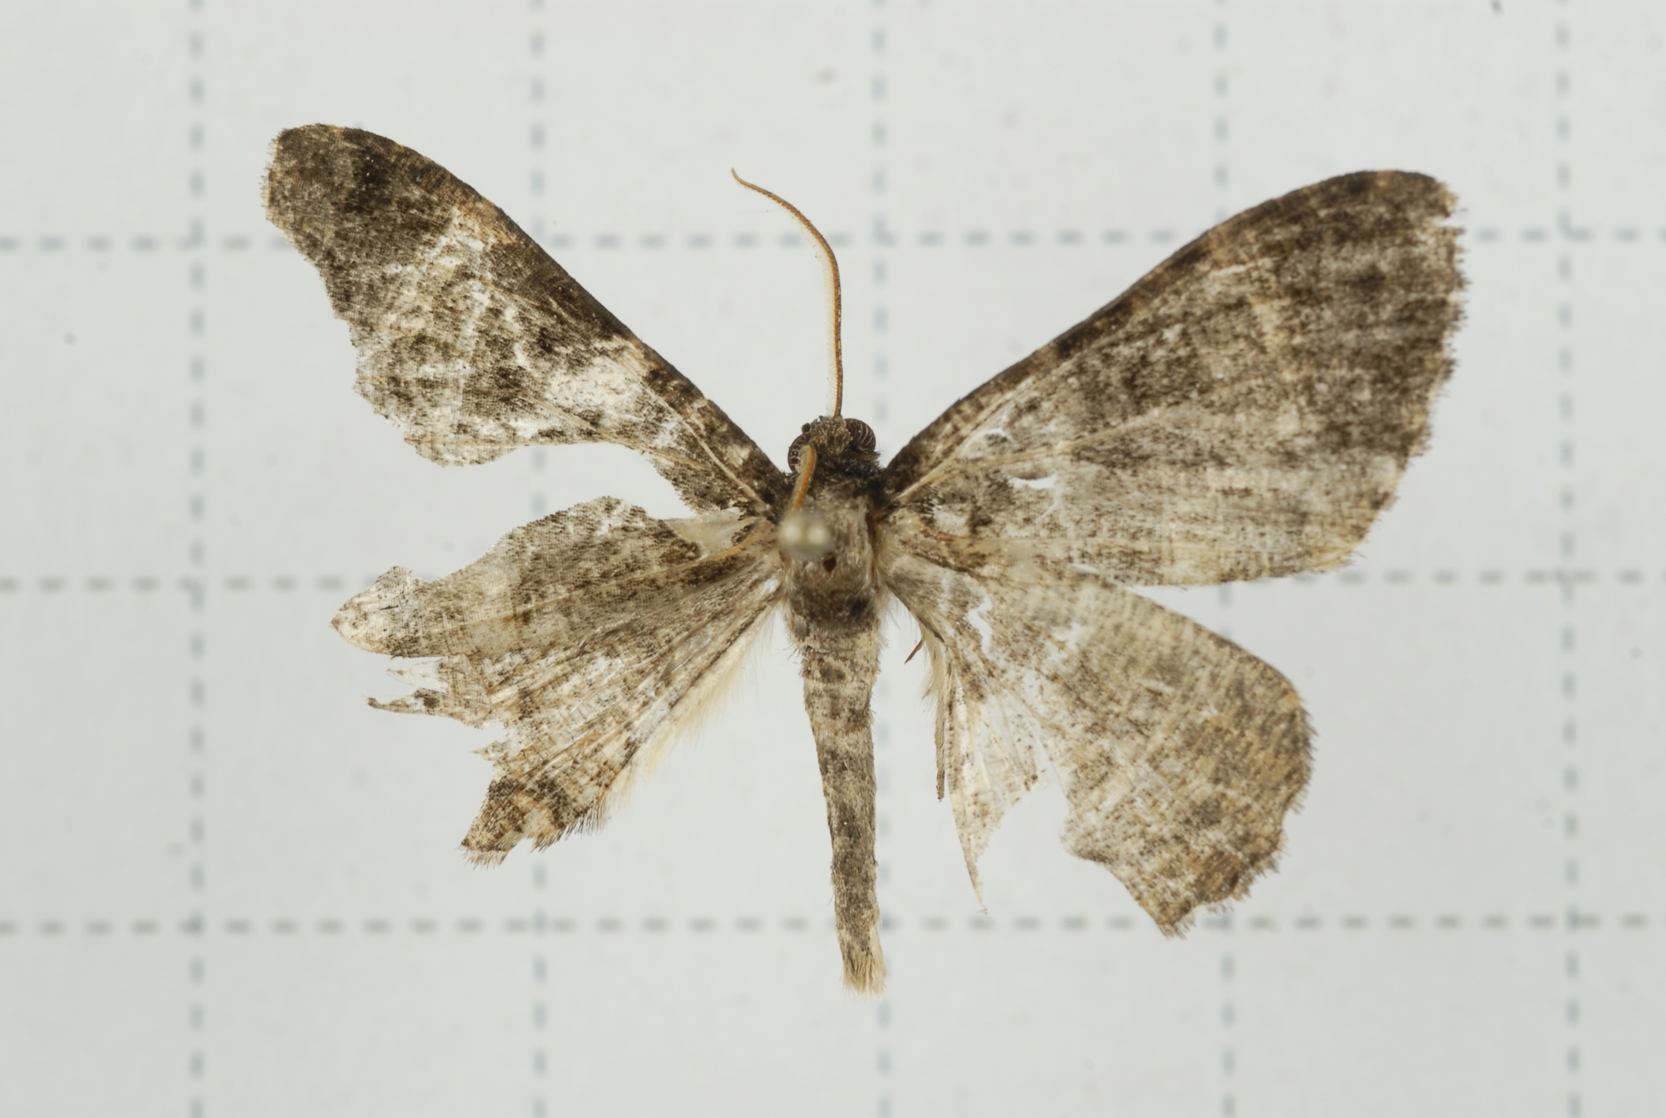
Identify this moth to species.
Parectropis subflava
